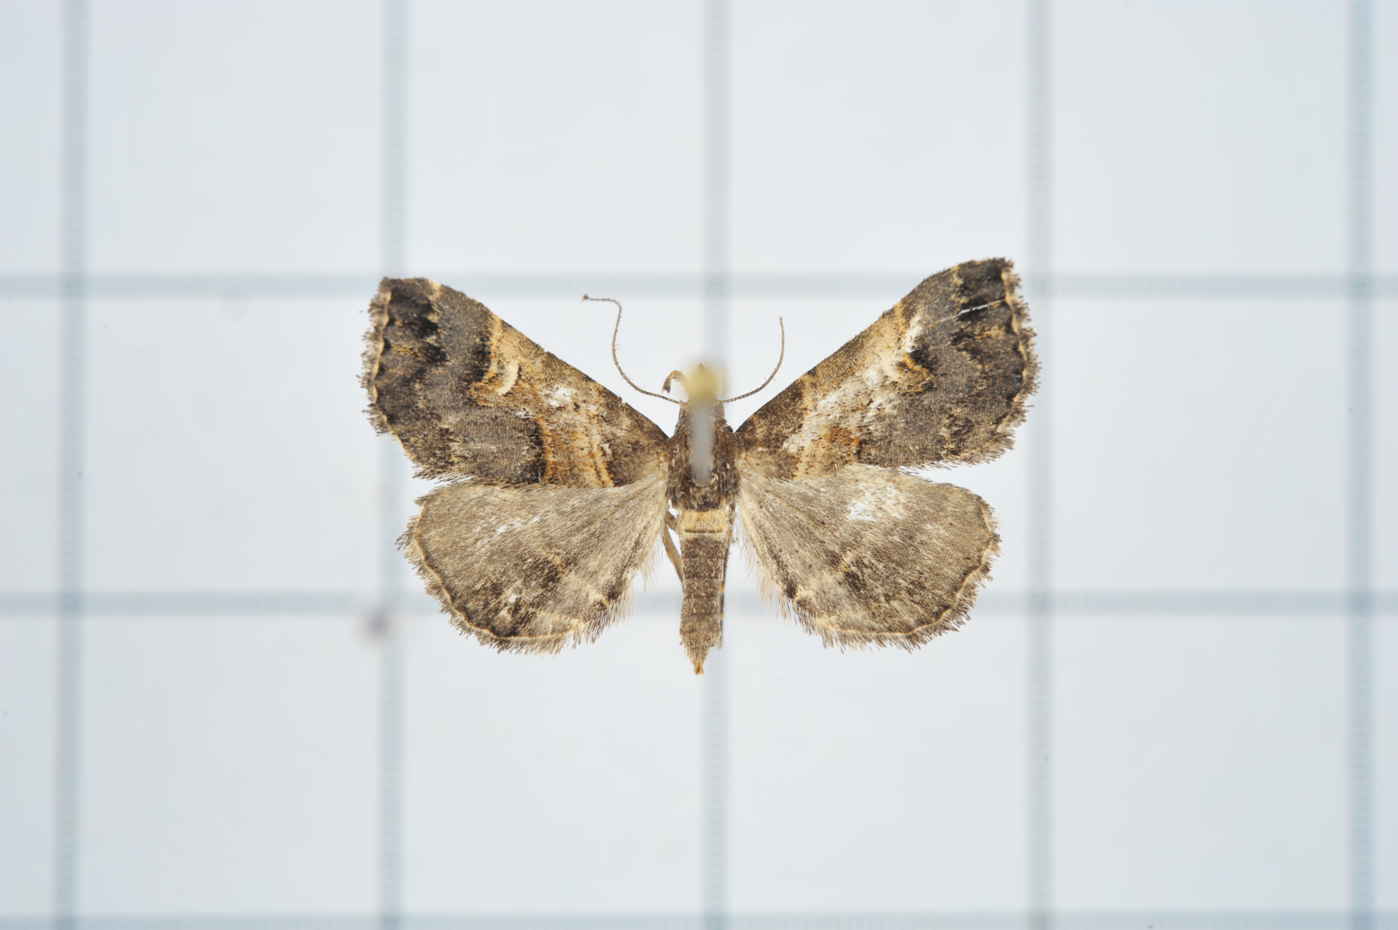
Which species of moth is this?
Bertula abjudicalis
